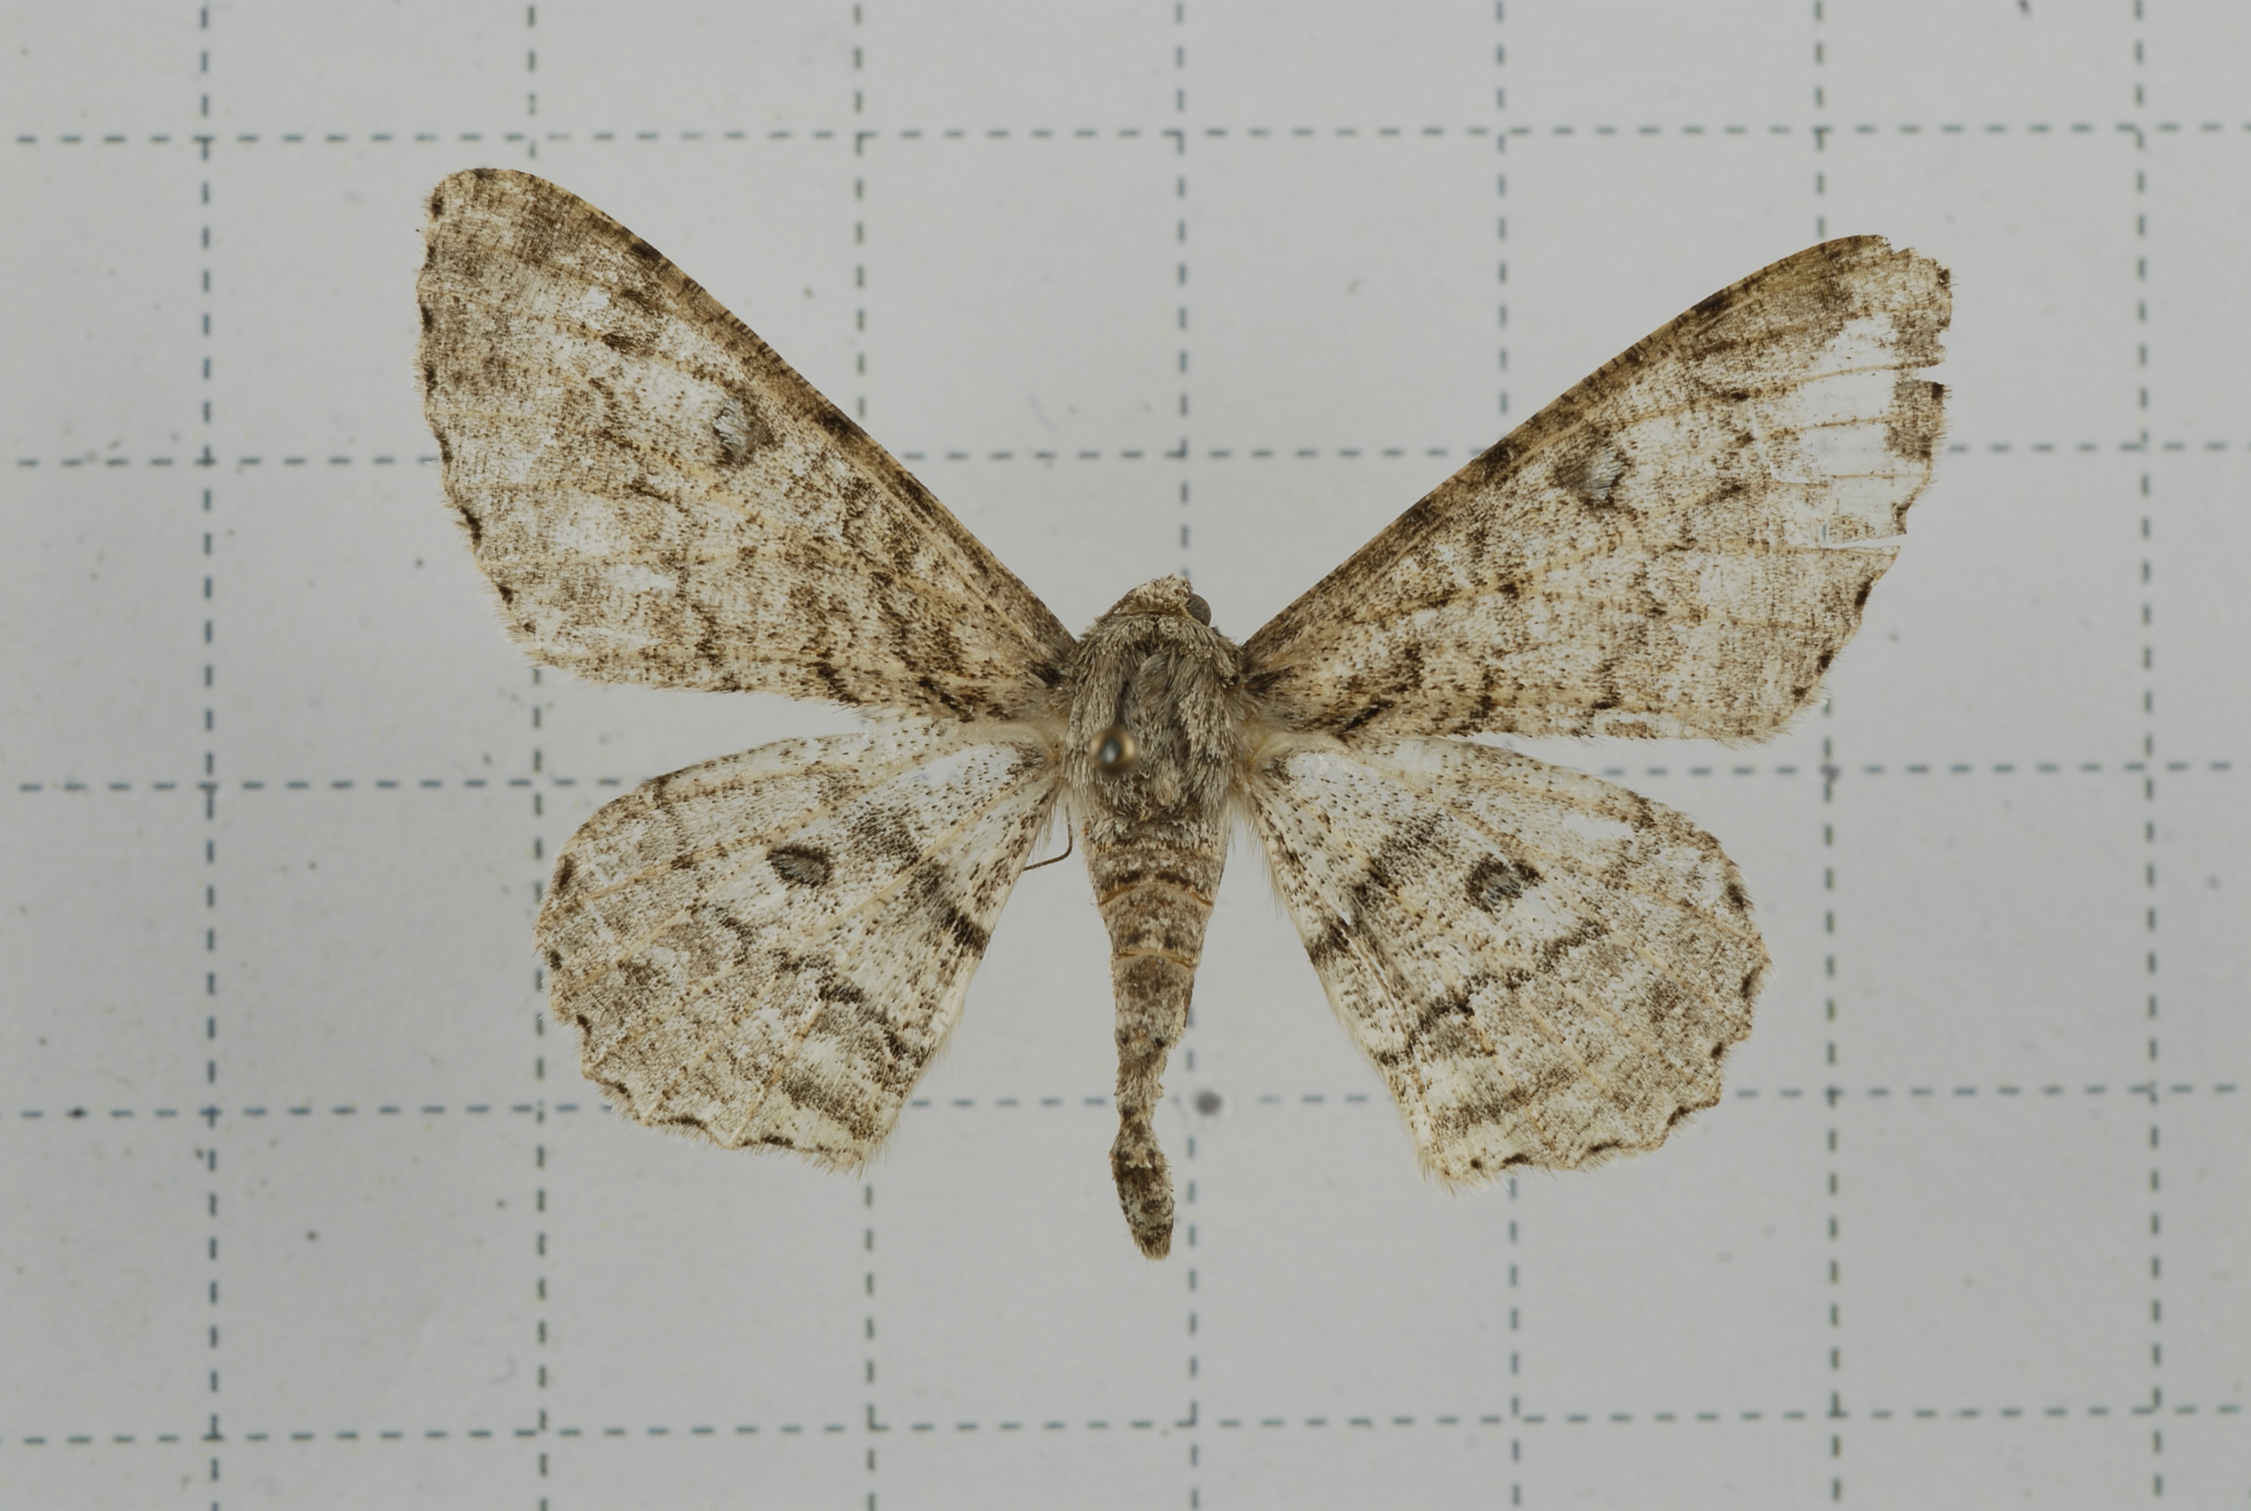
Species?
Ascotis selenaria imparata
